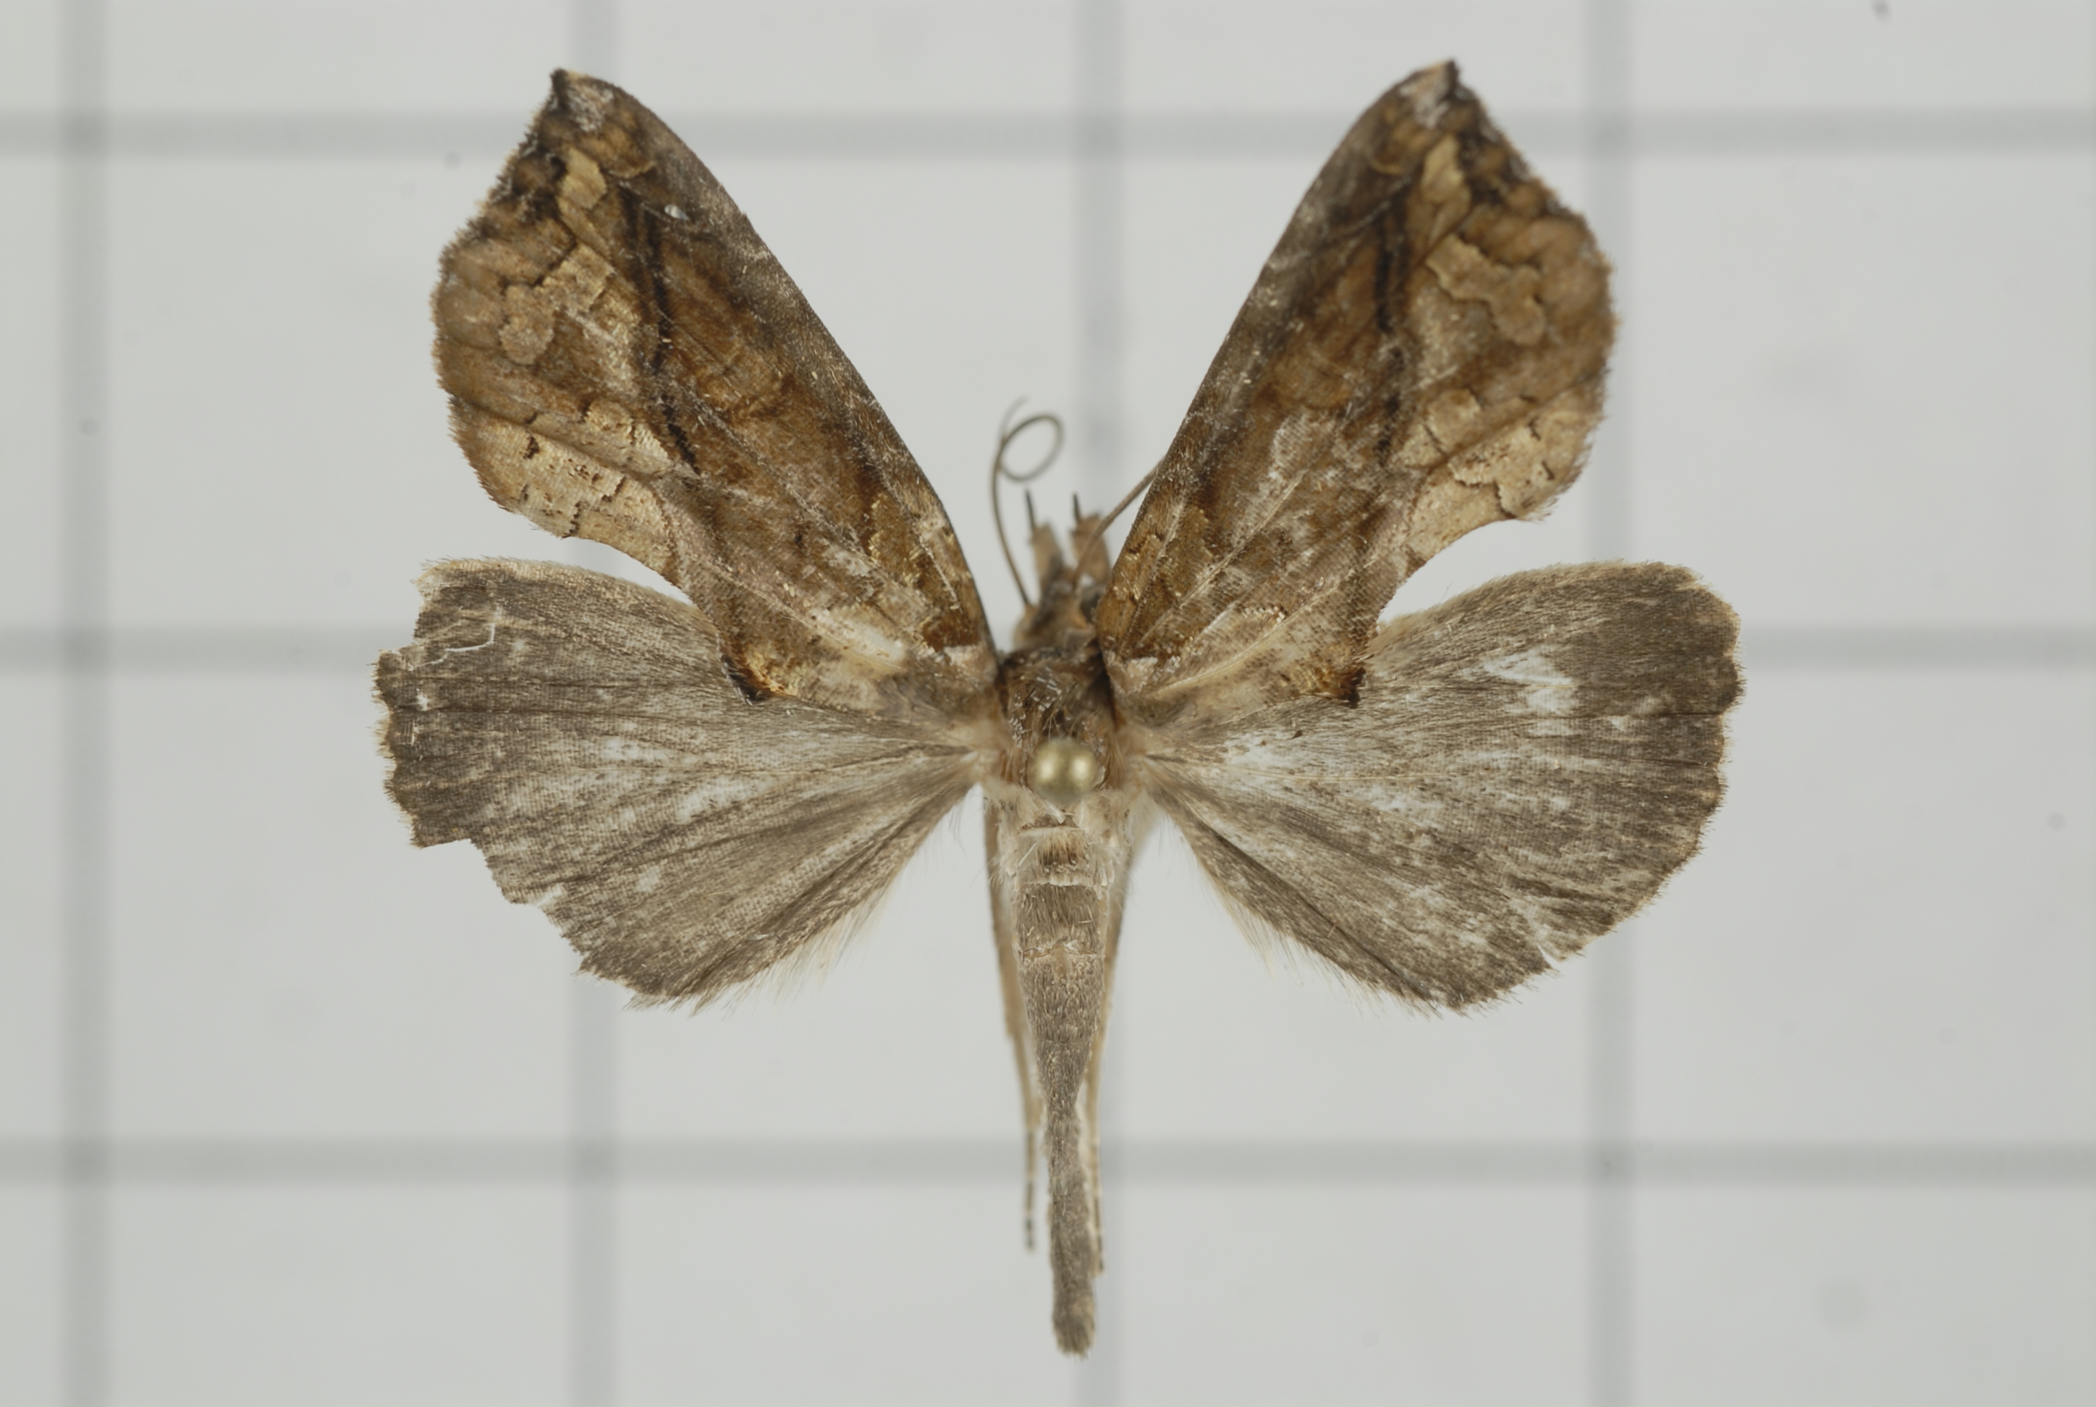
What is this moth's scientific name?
Plusiodonta coelonota
